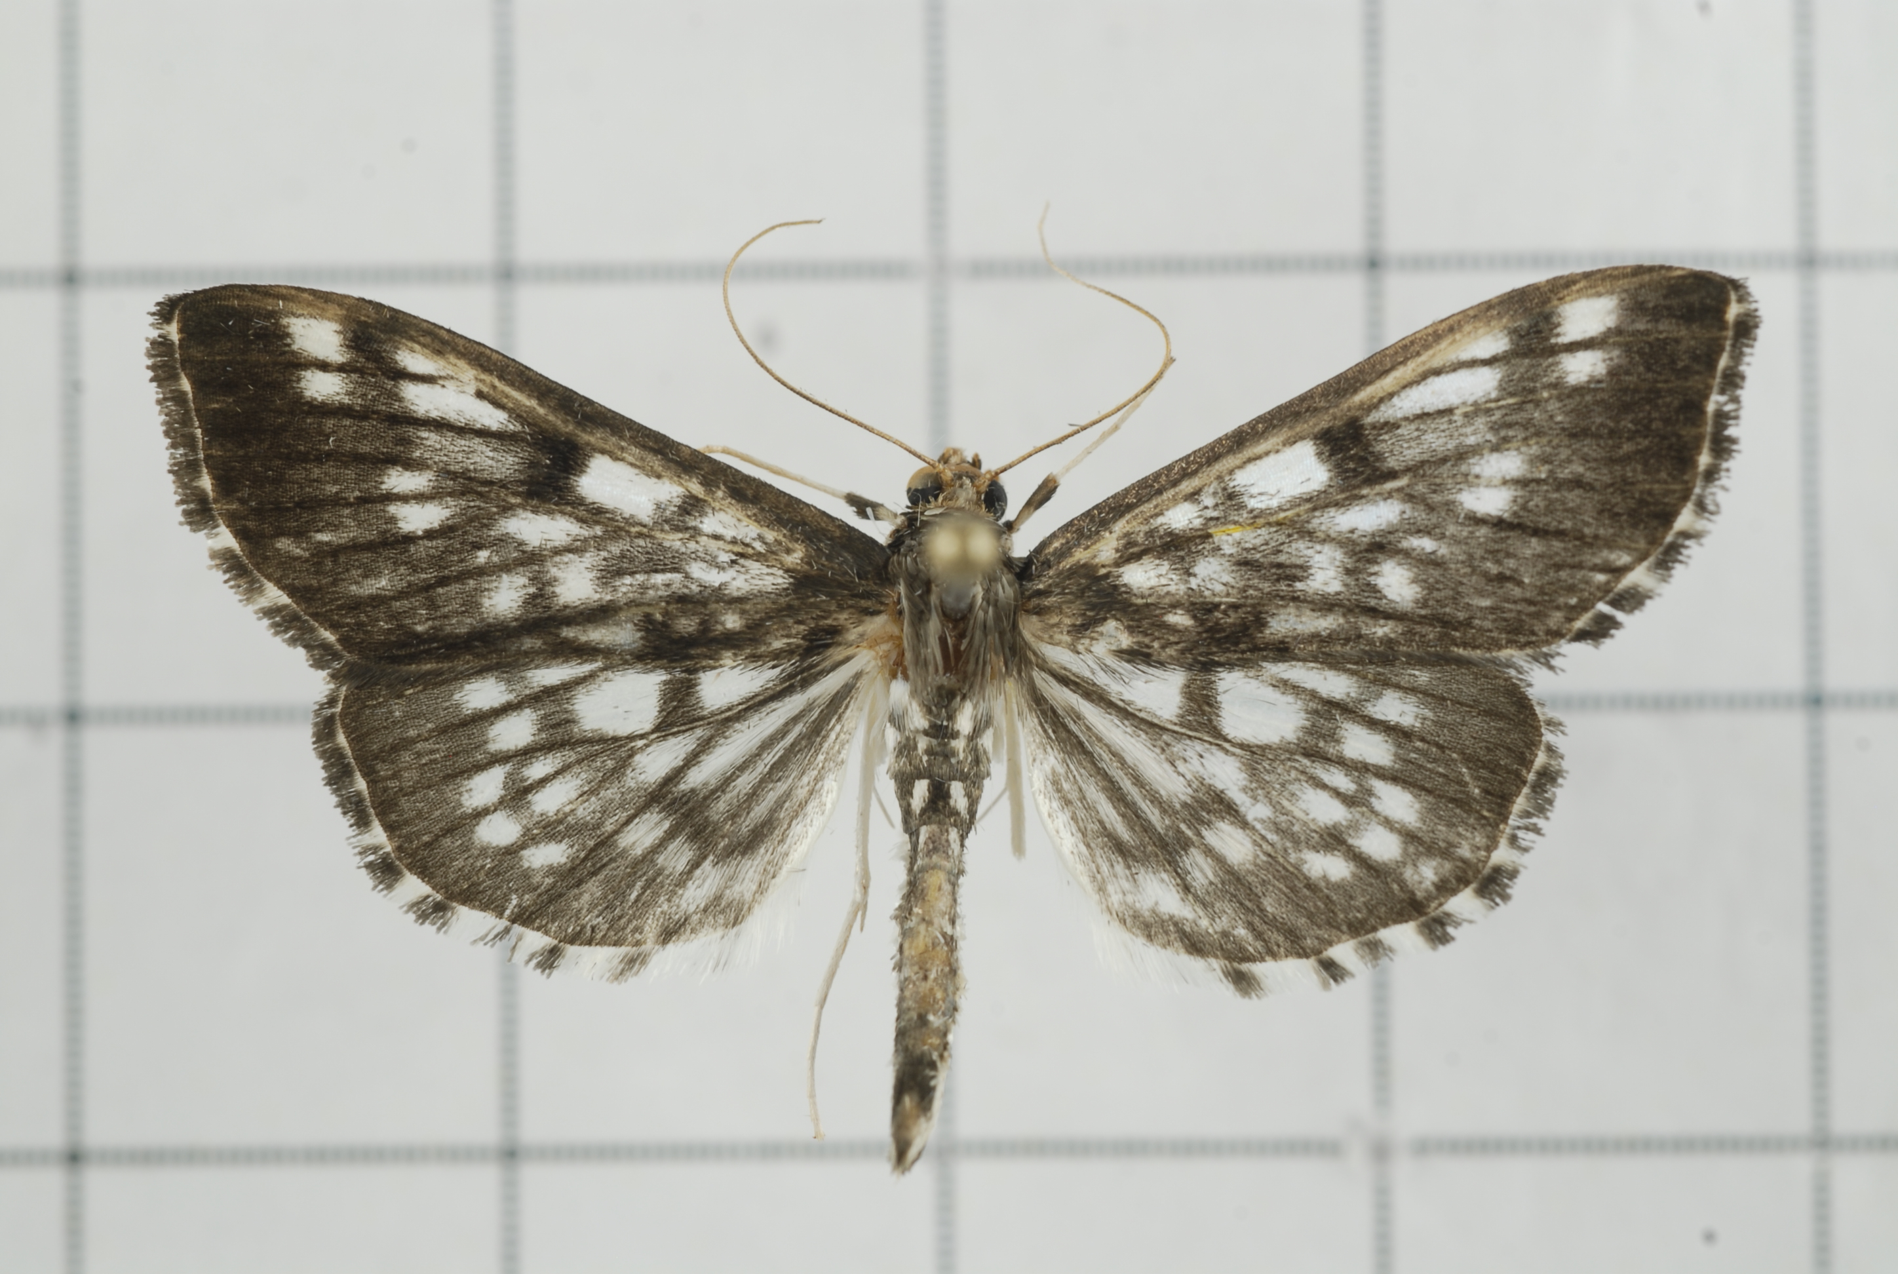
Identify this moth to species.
Patania mundalis
